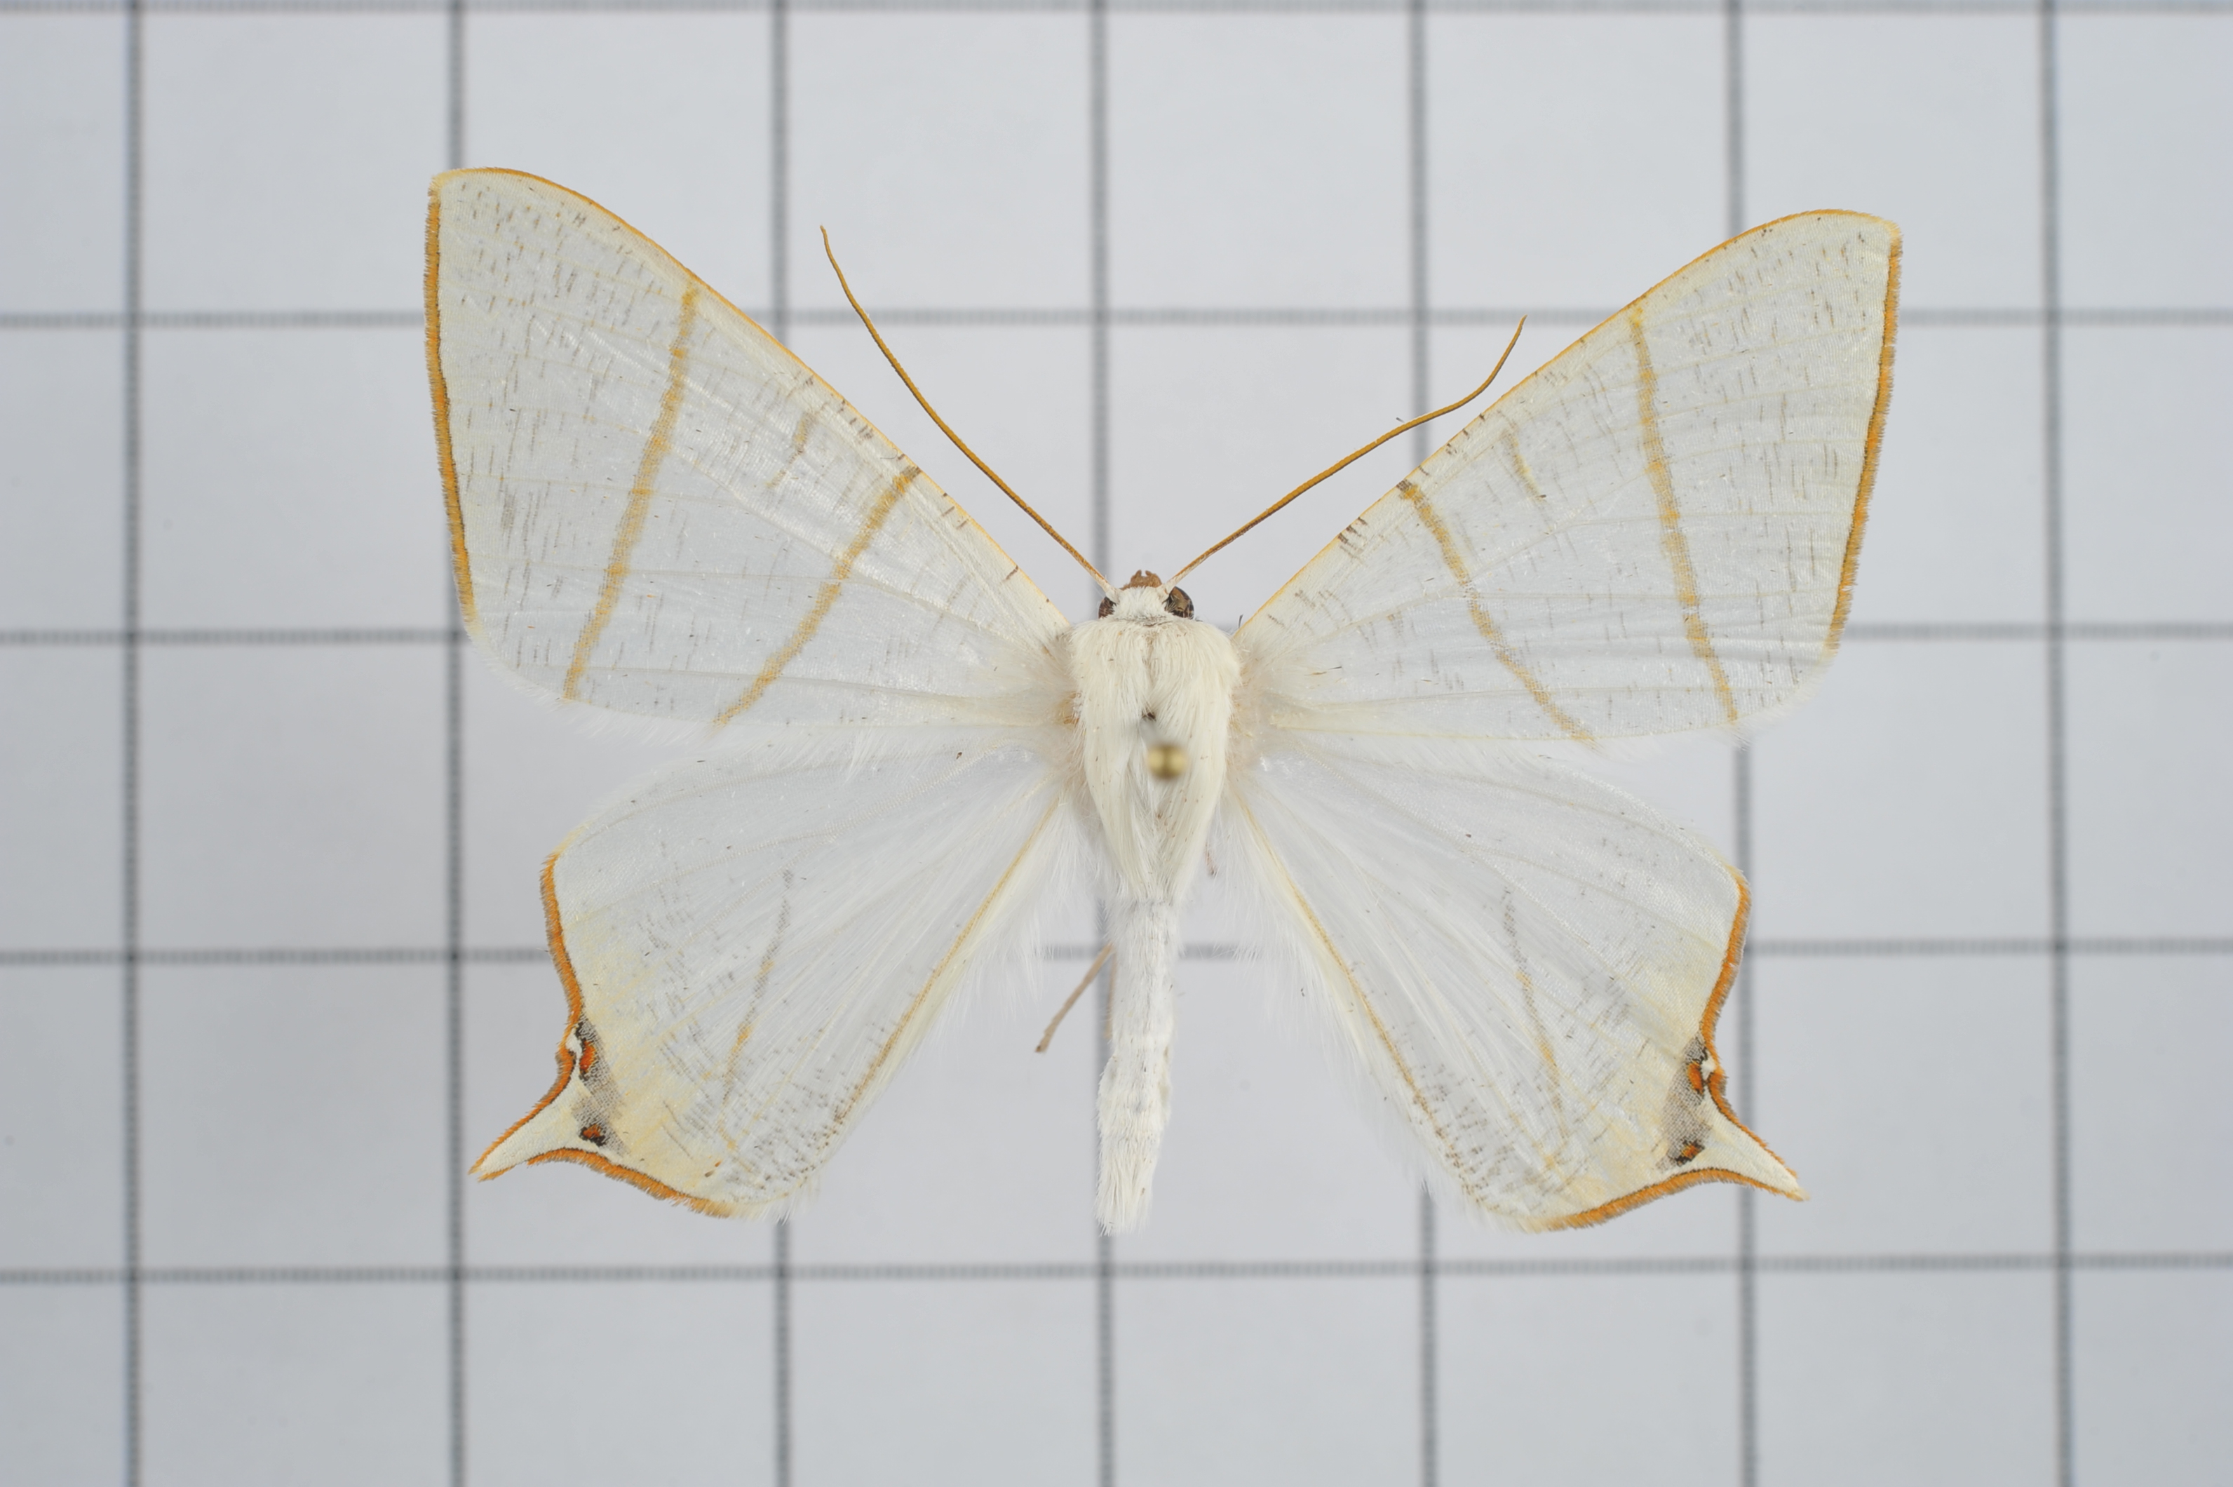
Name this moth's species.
Ourapteryx changi
